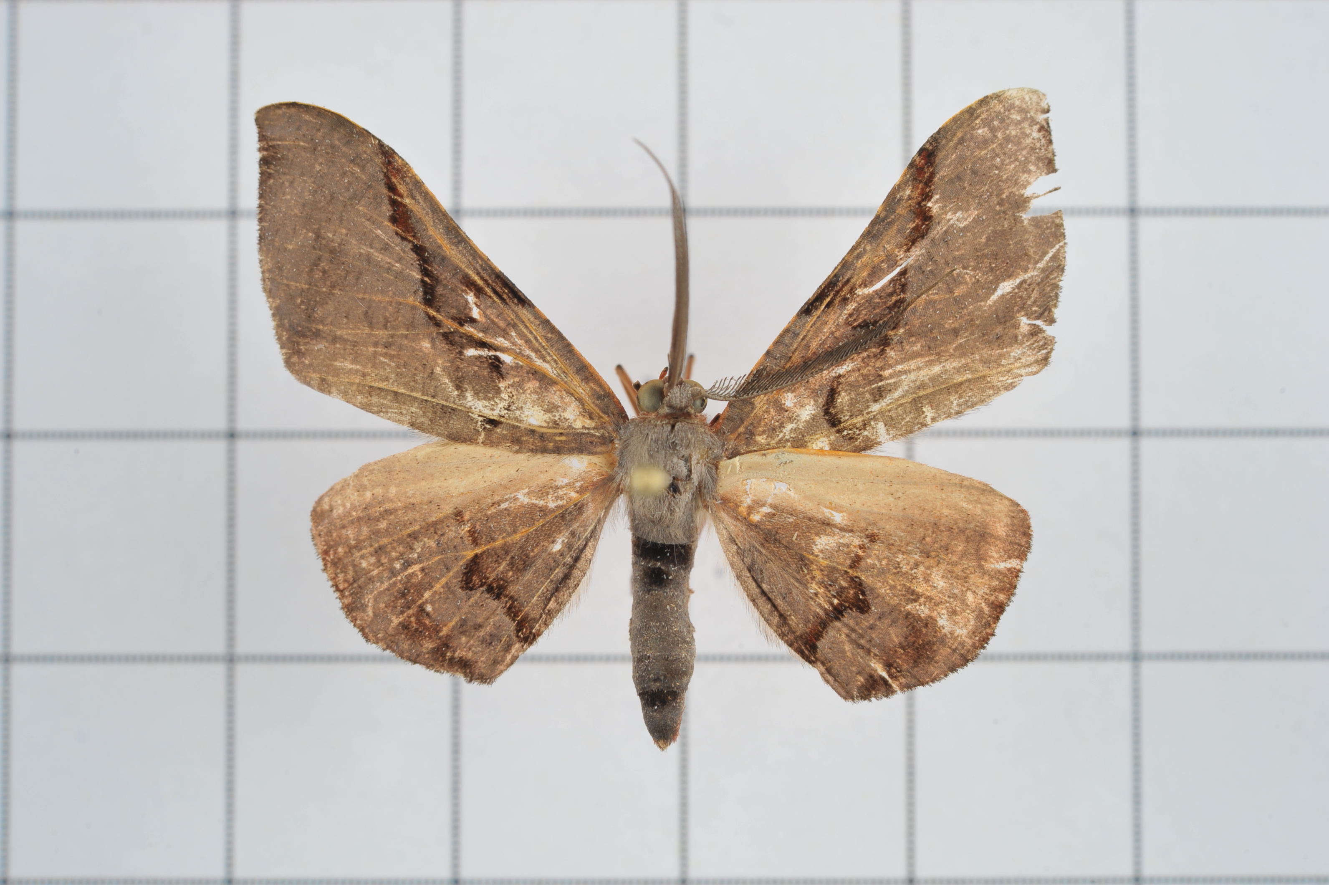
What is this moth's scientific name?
Hypochrosis baenzigeri
